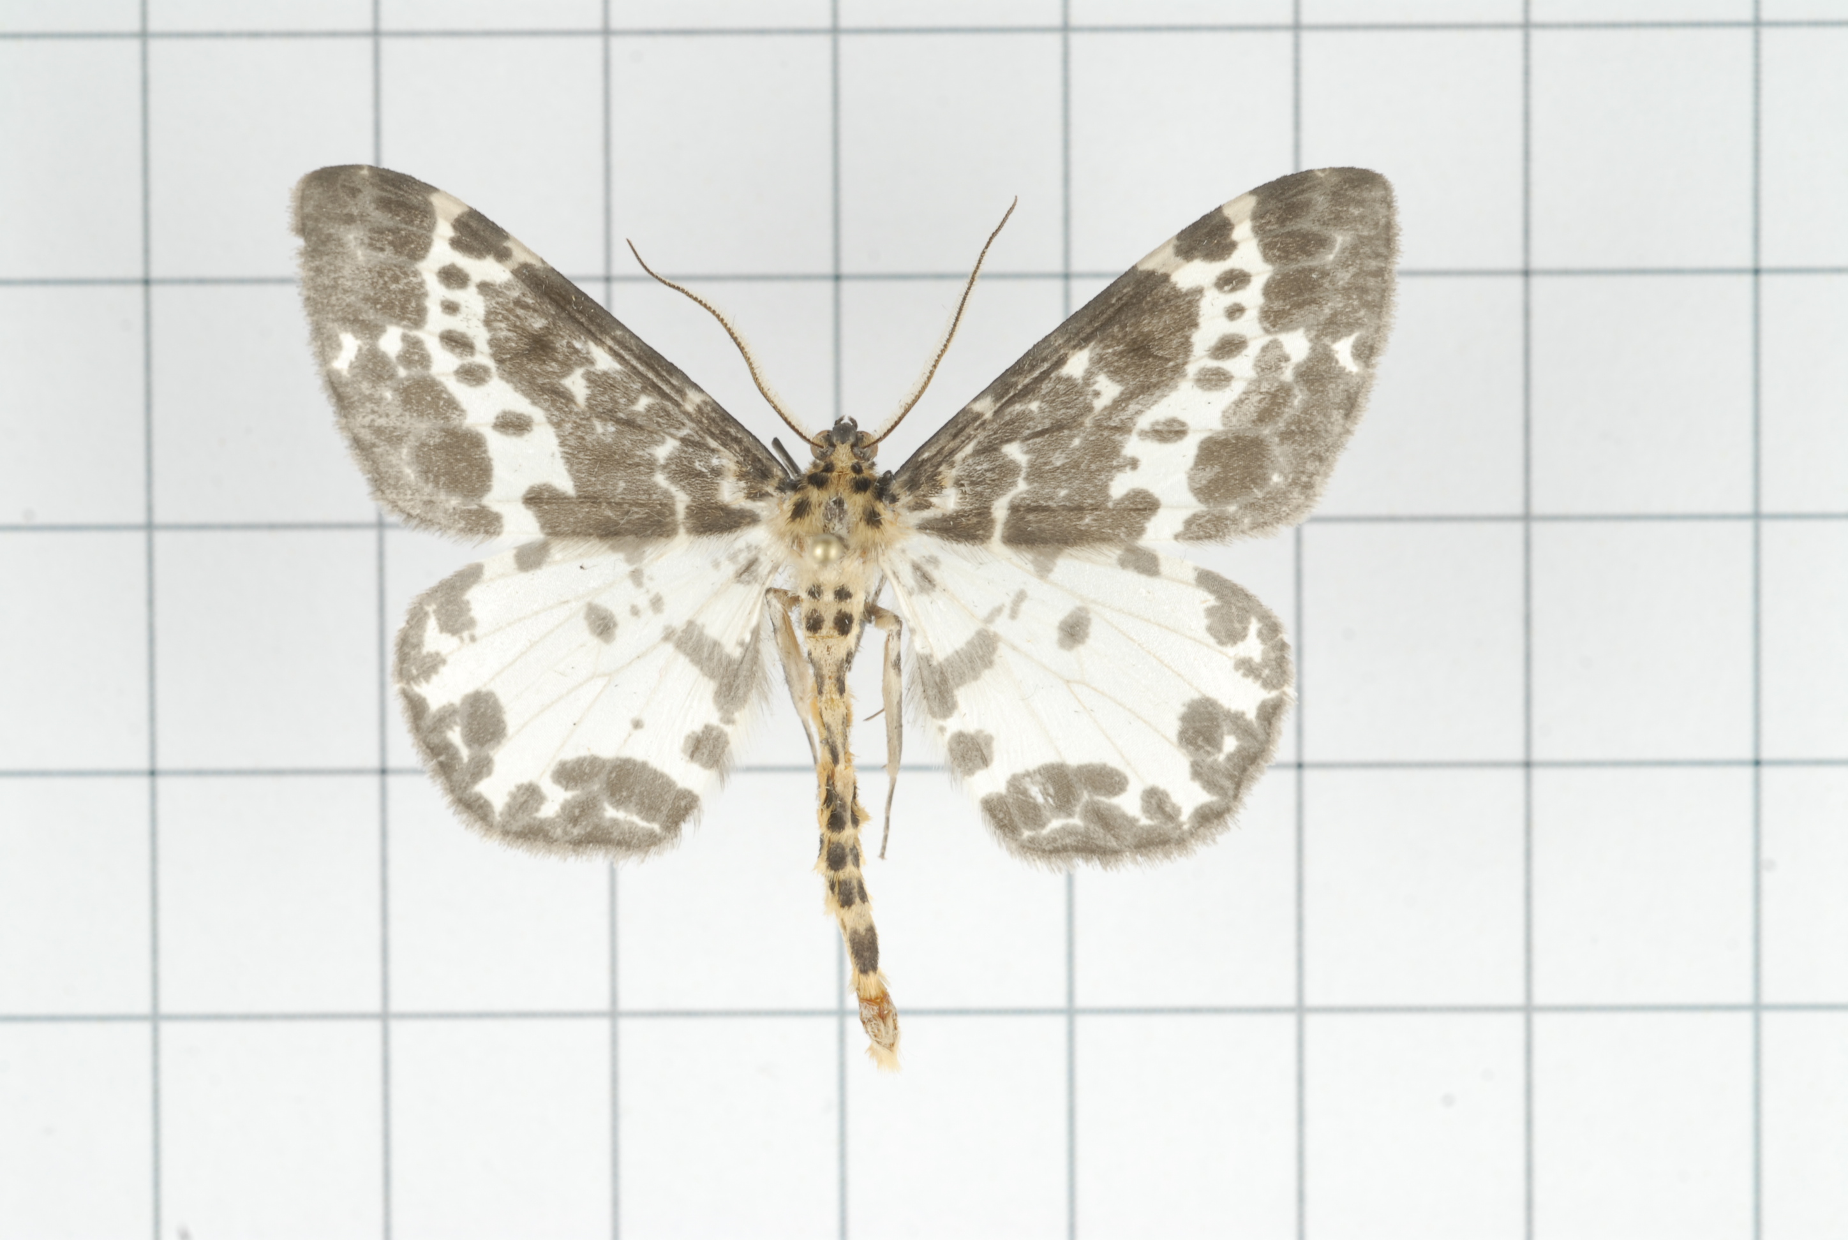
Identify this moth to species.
Dilophodes elegans khasiana
